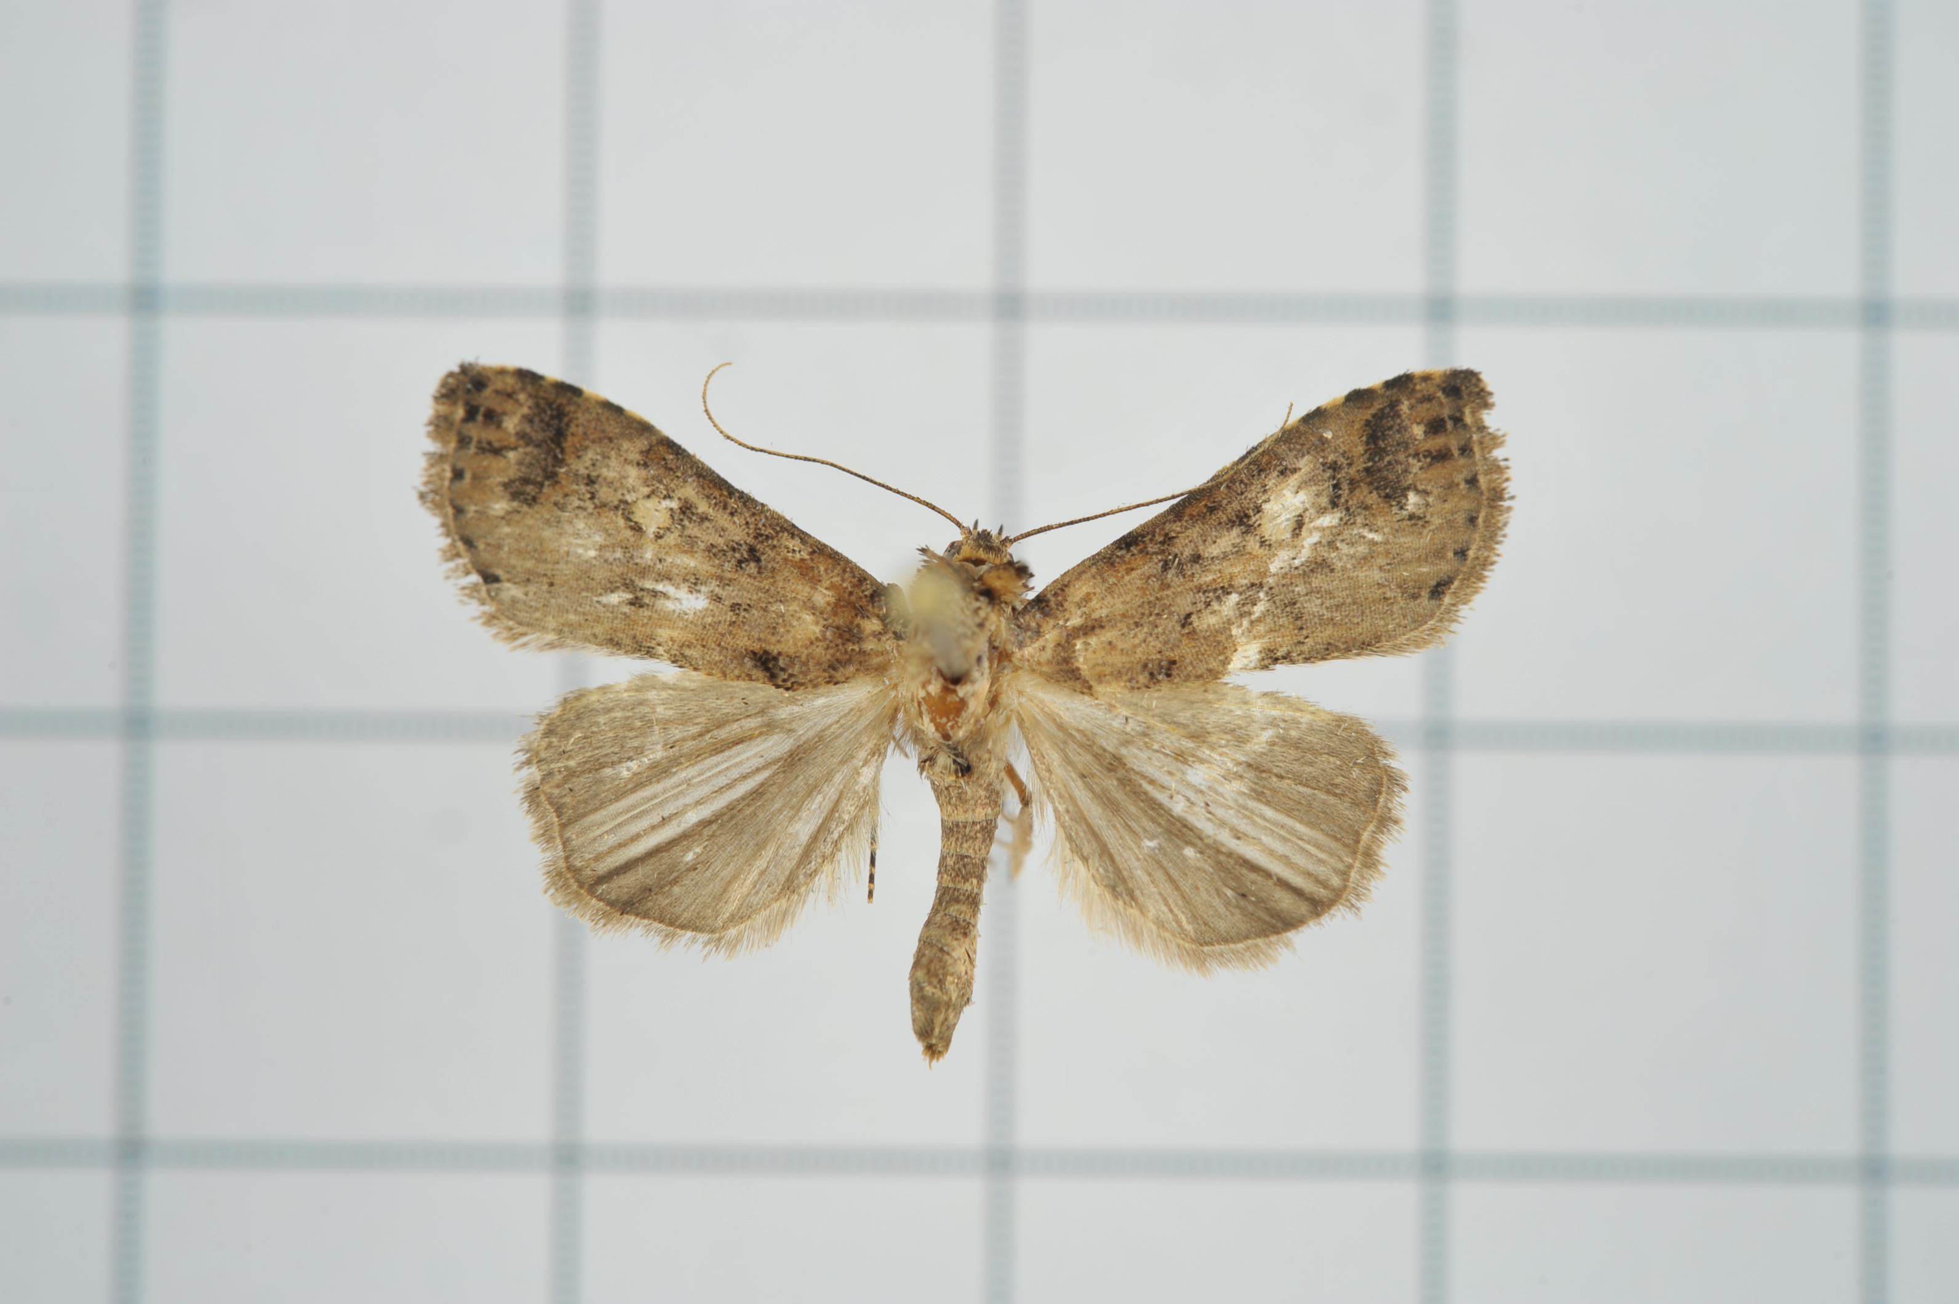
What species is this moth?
Oglasa sordida
